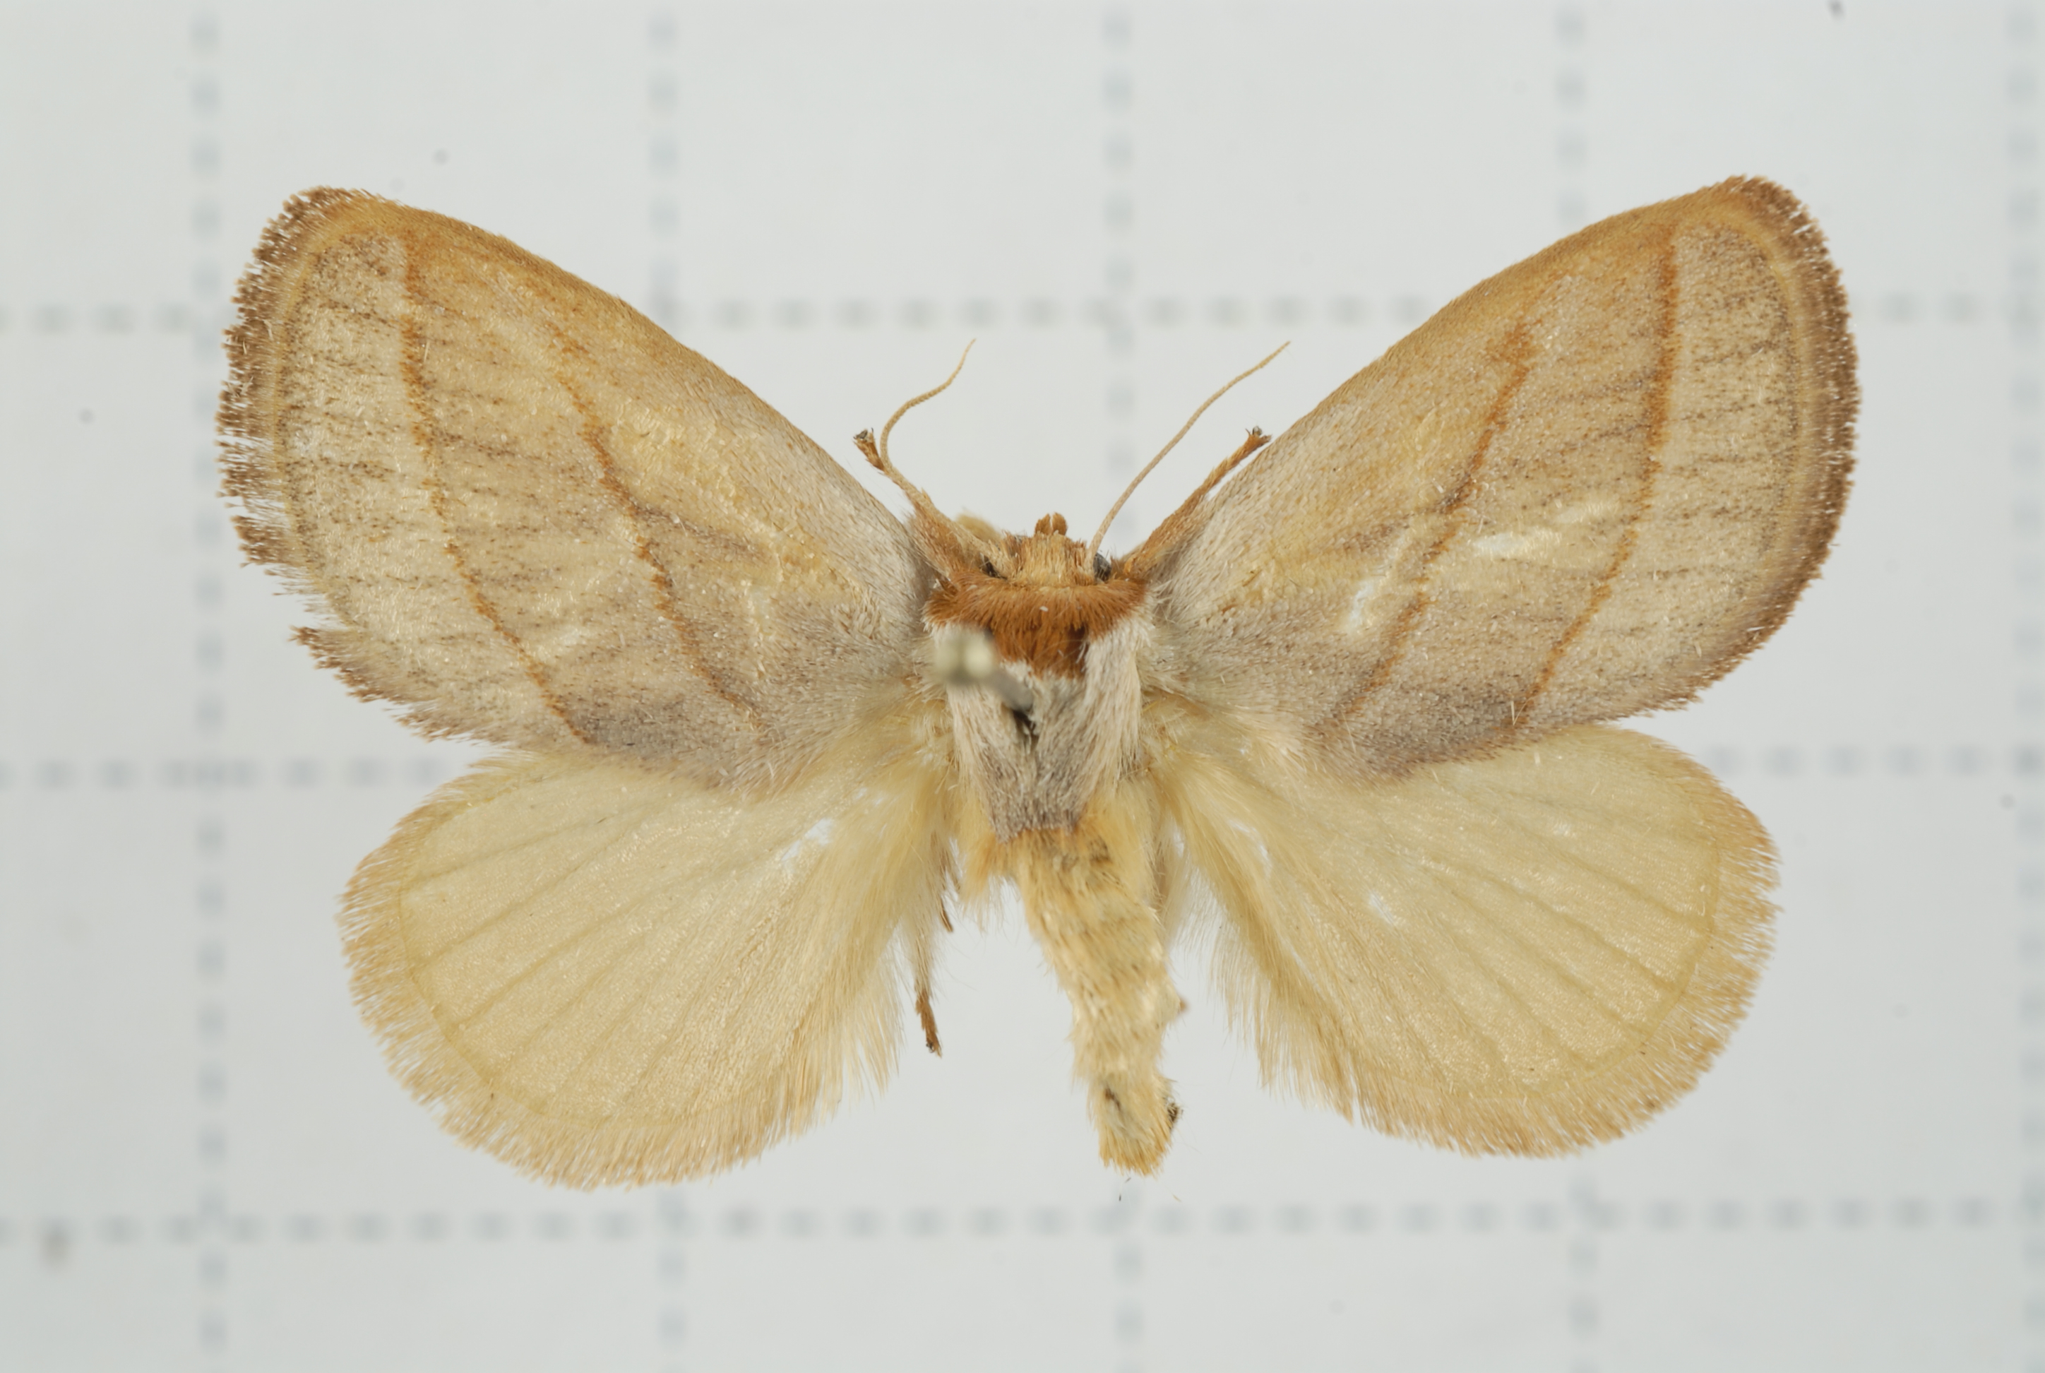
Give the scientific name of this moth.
Cania heppneri
